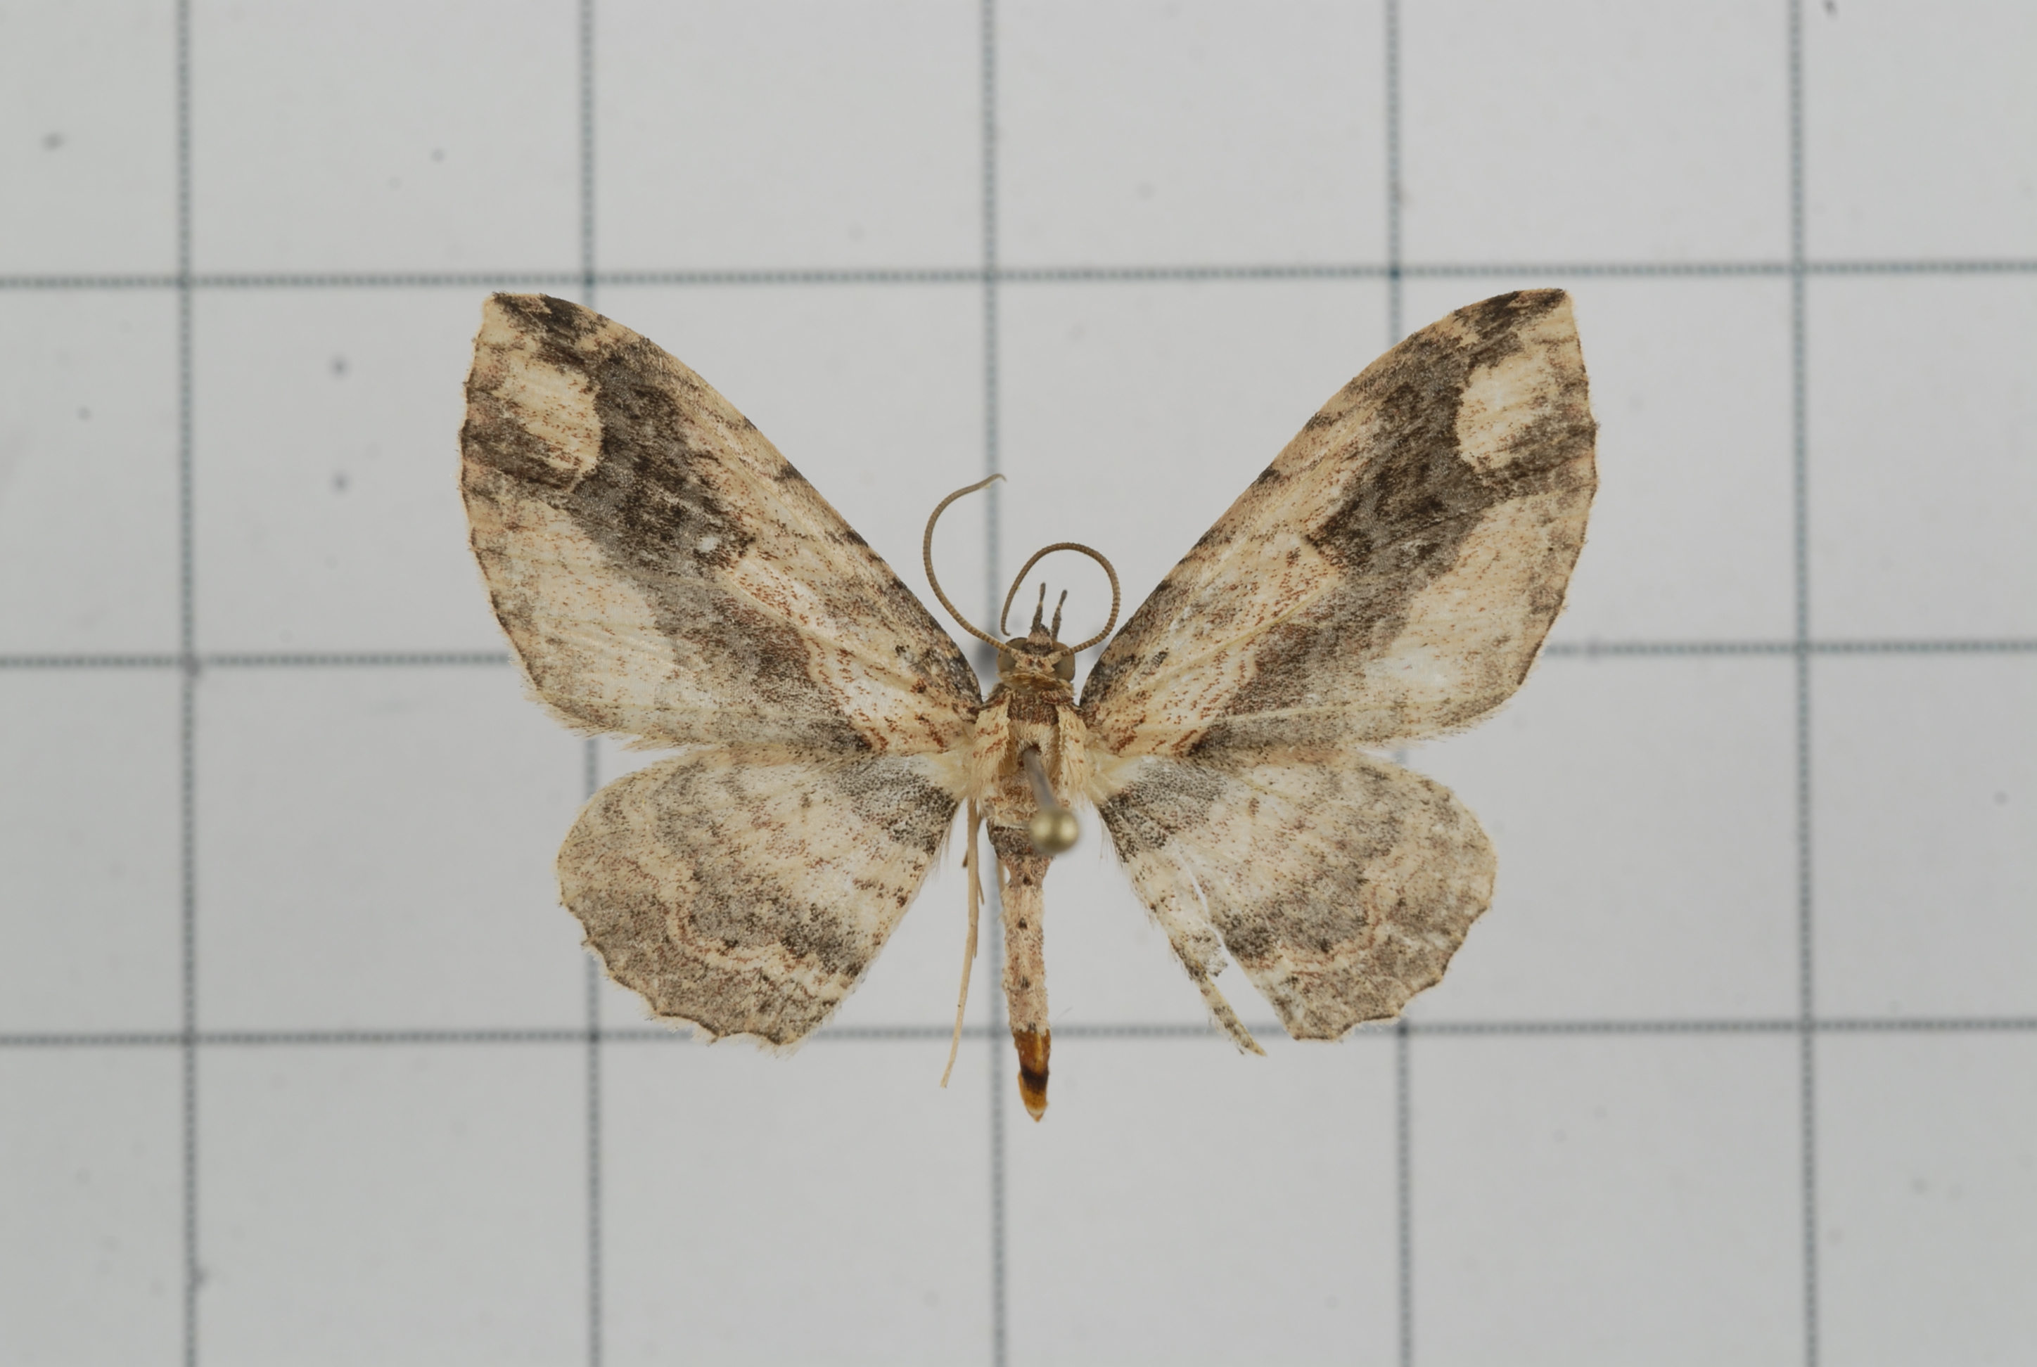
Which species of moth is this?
Ziridava kanshireiensis
